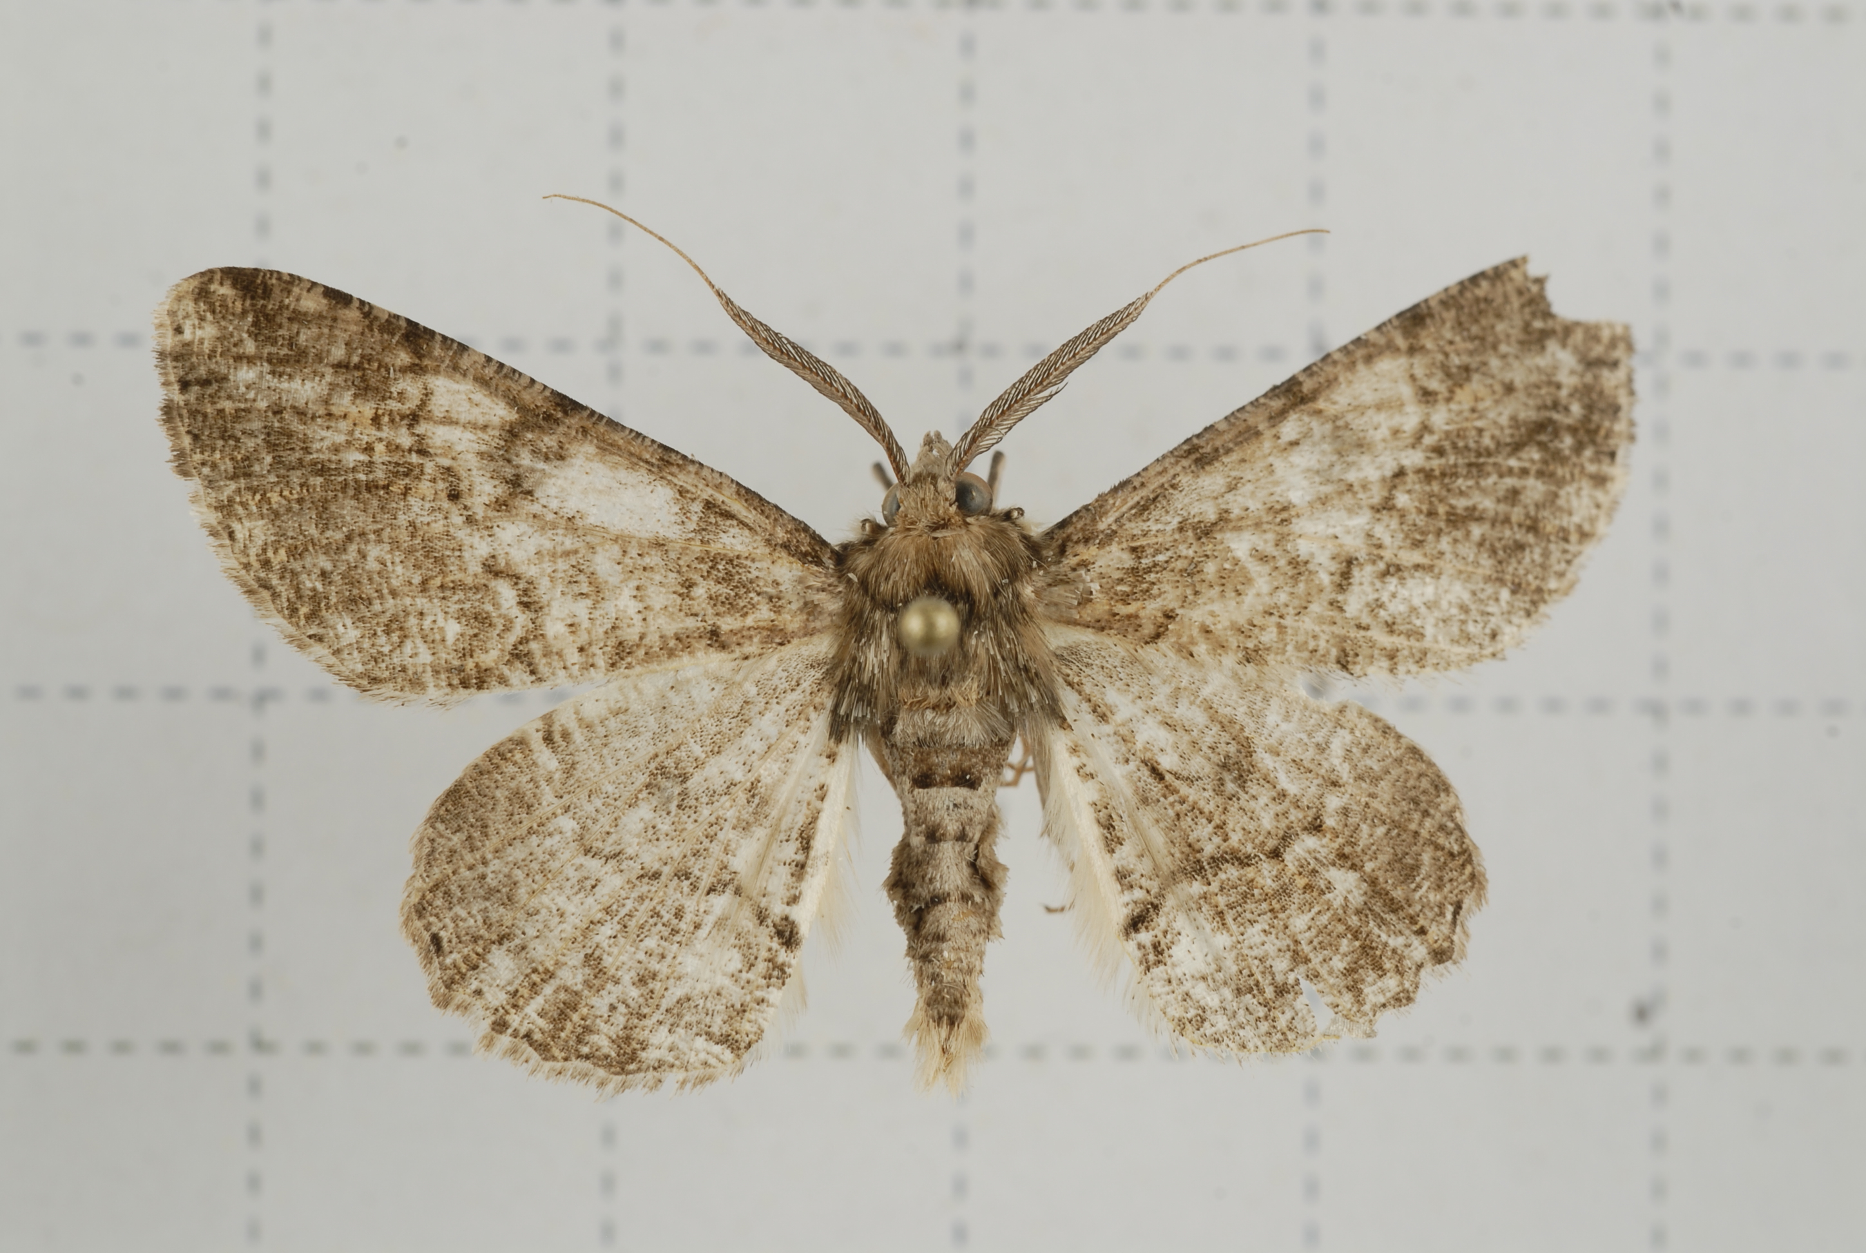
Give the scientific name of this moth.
Cleora alienaria
